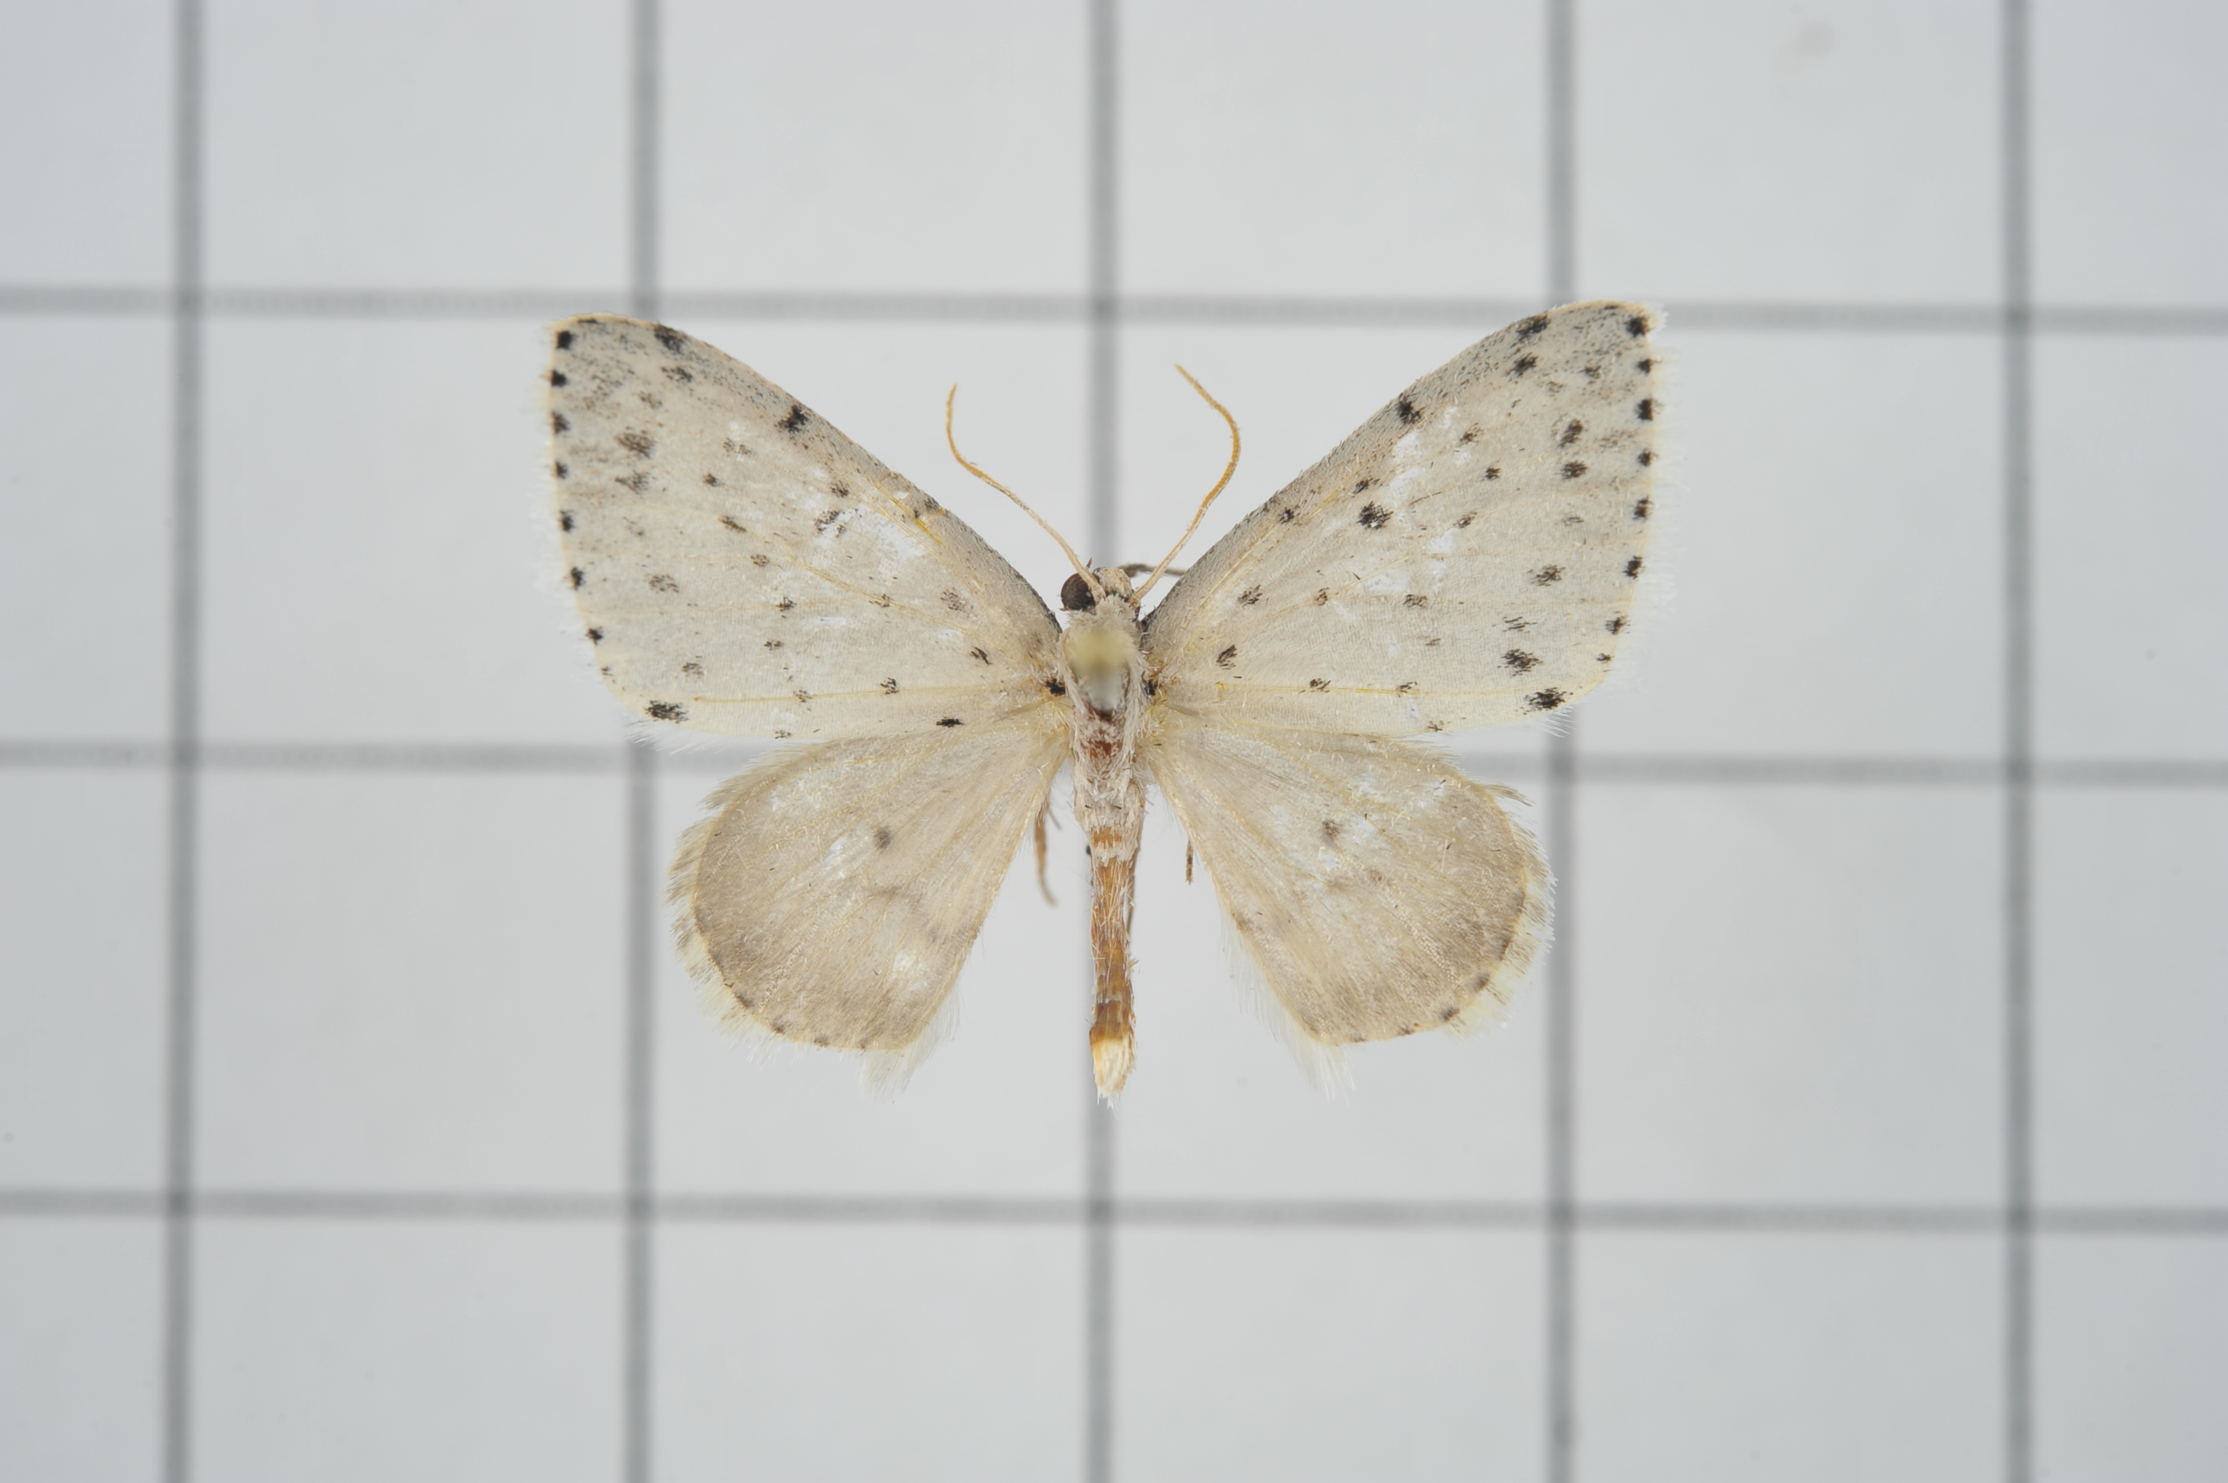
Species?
Naxidia punctata
